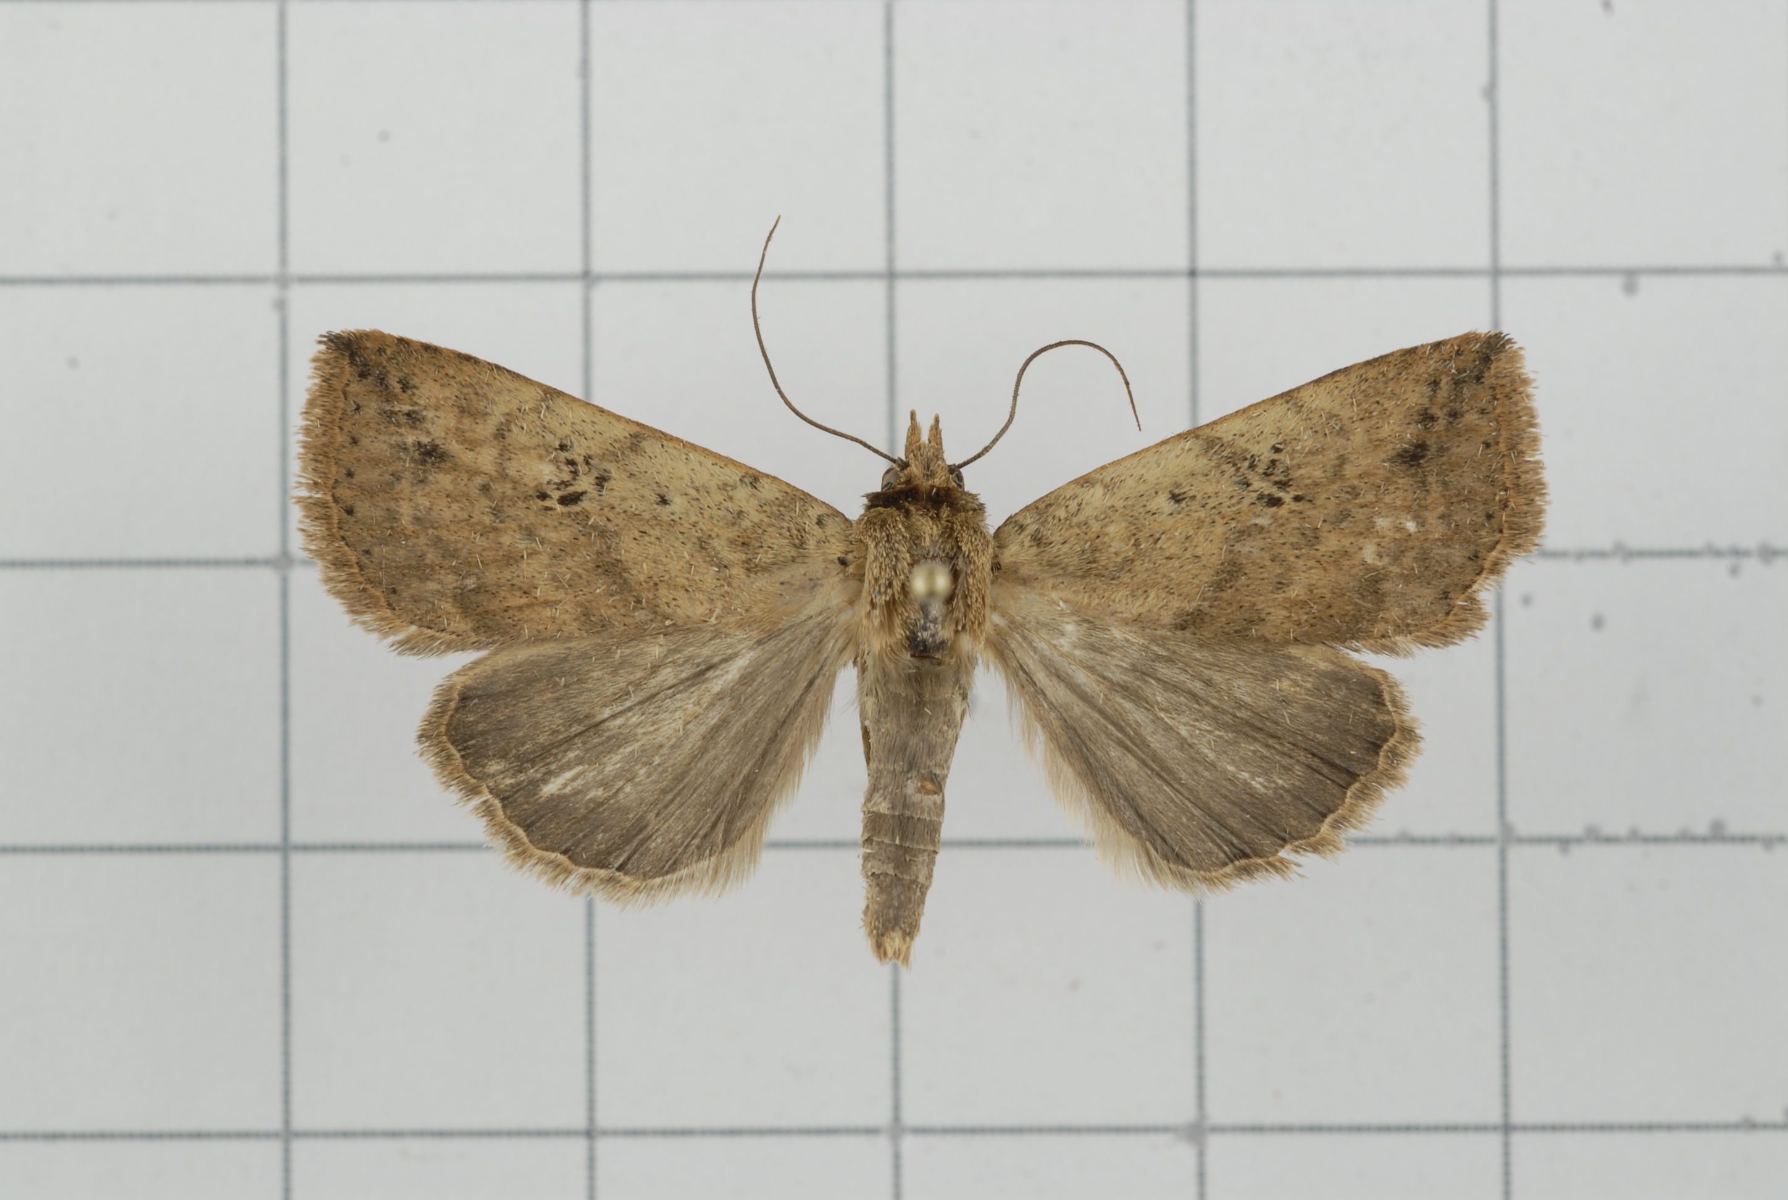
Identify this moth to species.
Xylostola jamesyoungi
